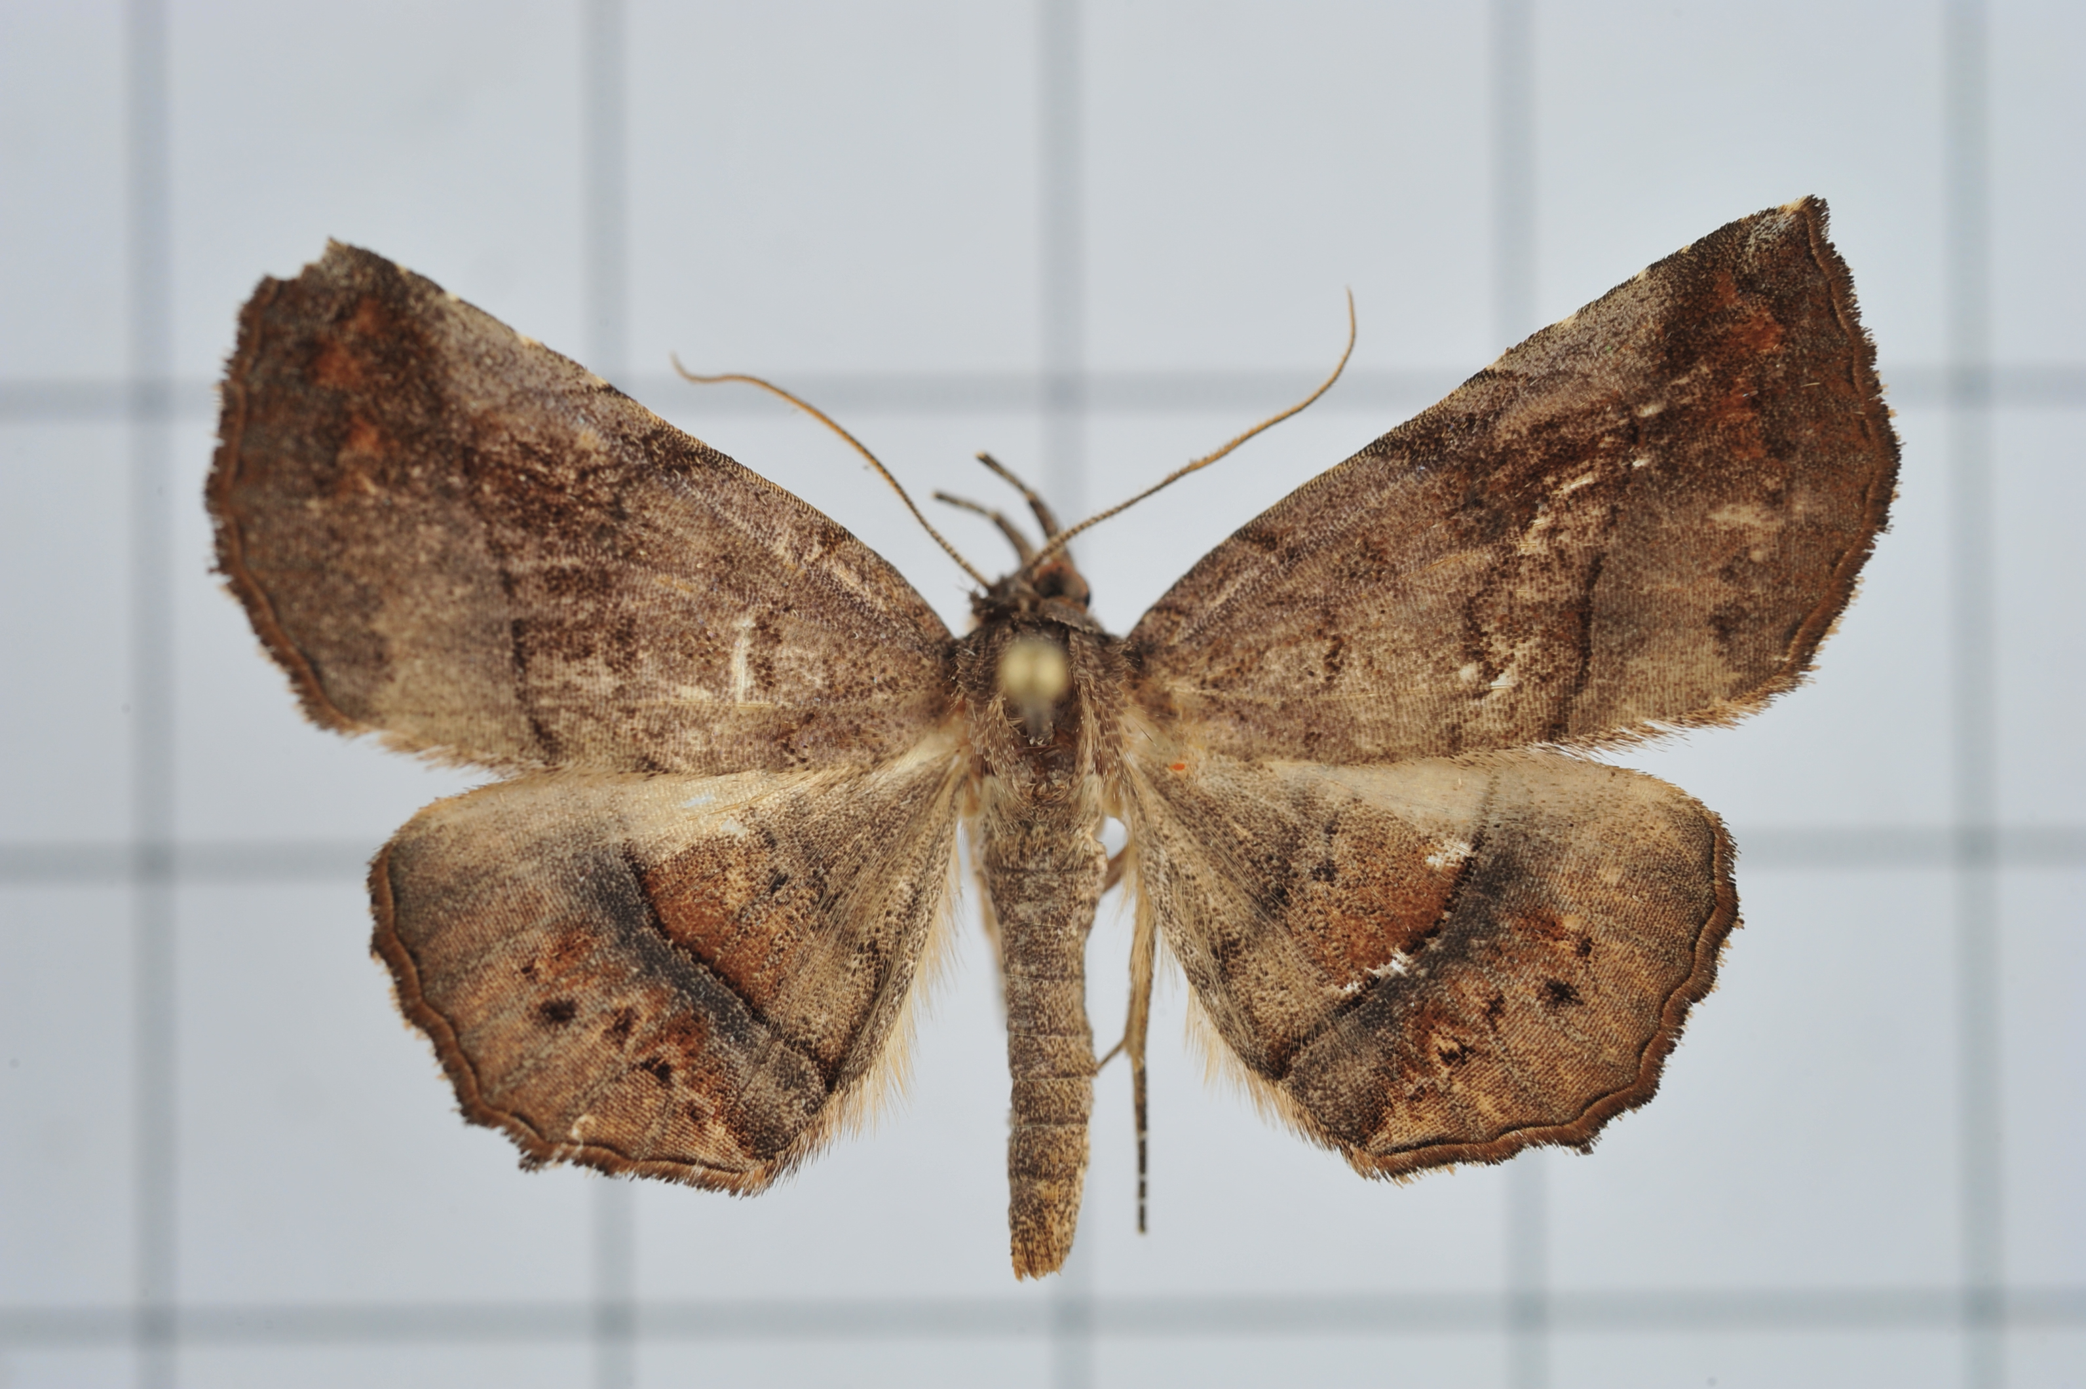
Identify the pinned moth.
Pangrapta trilineata
